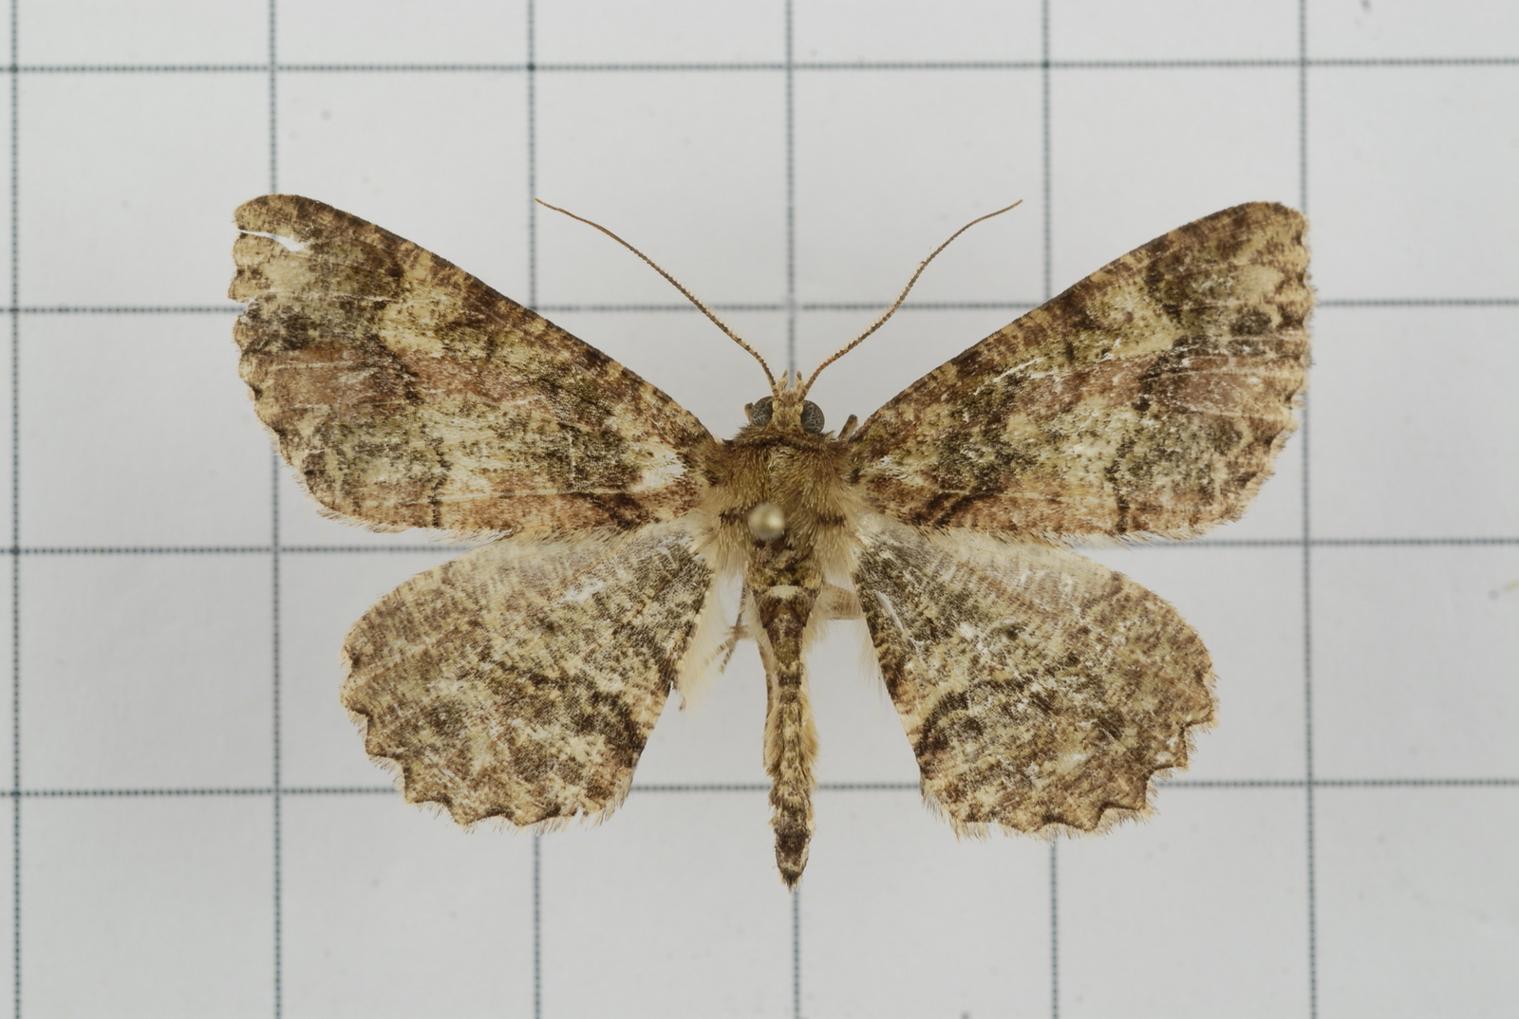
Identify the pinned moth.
Paradarisa comparataria rantaizanensis
